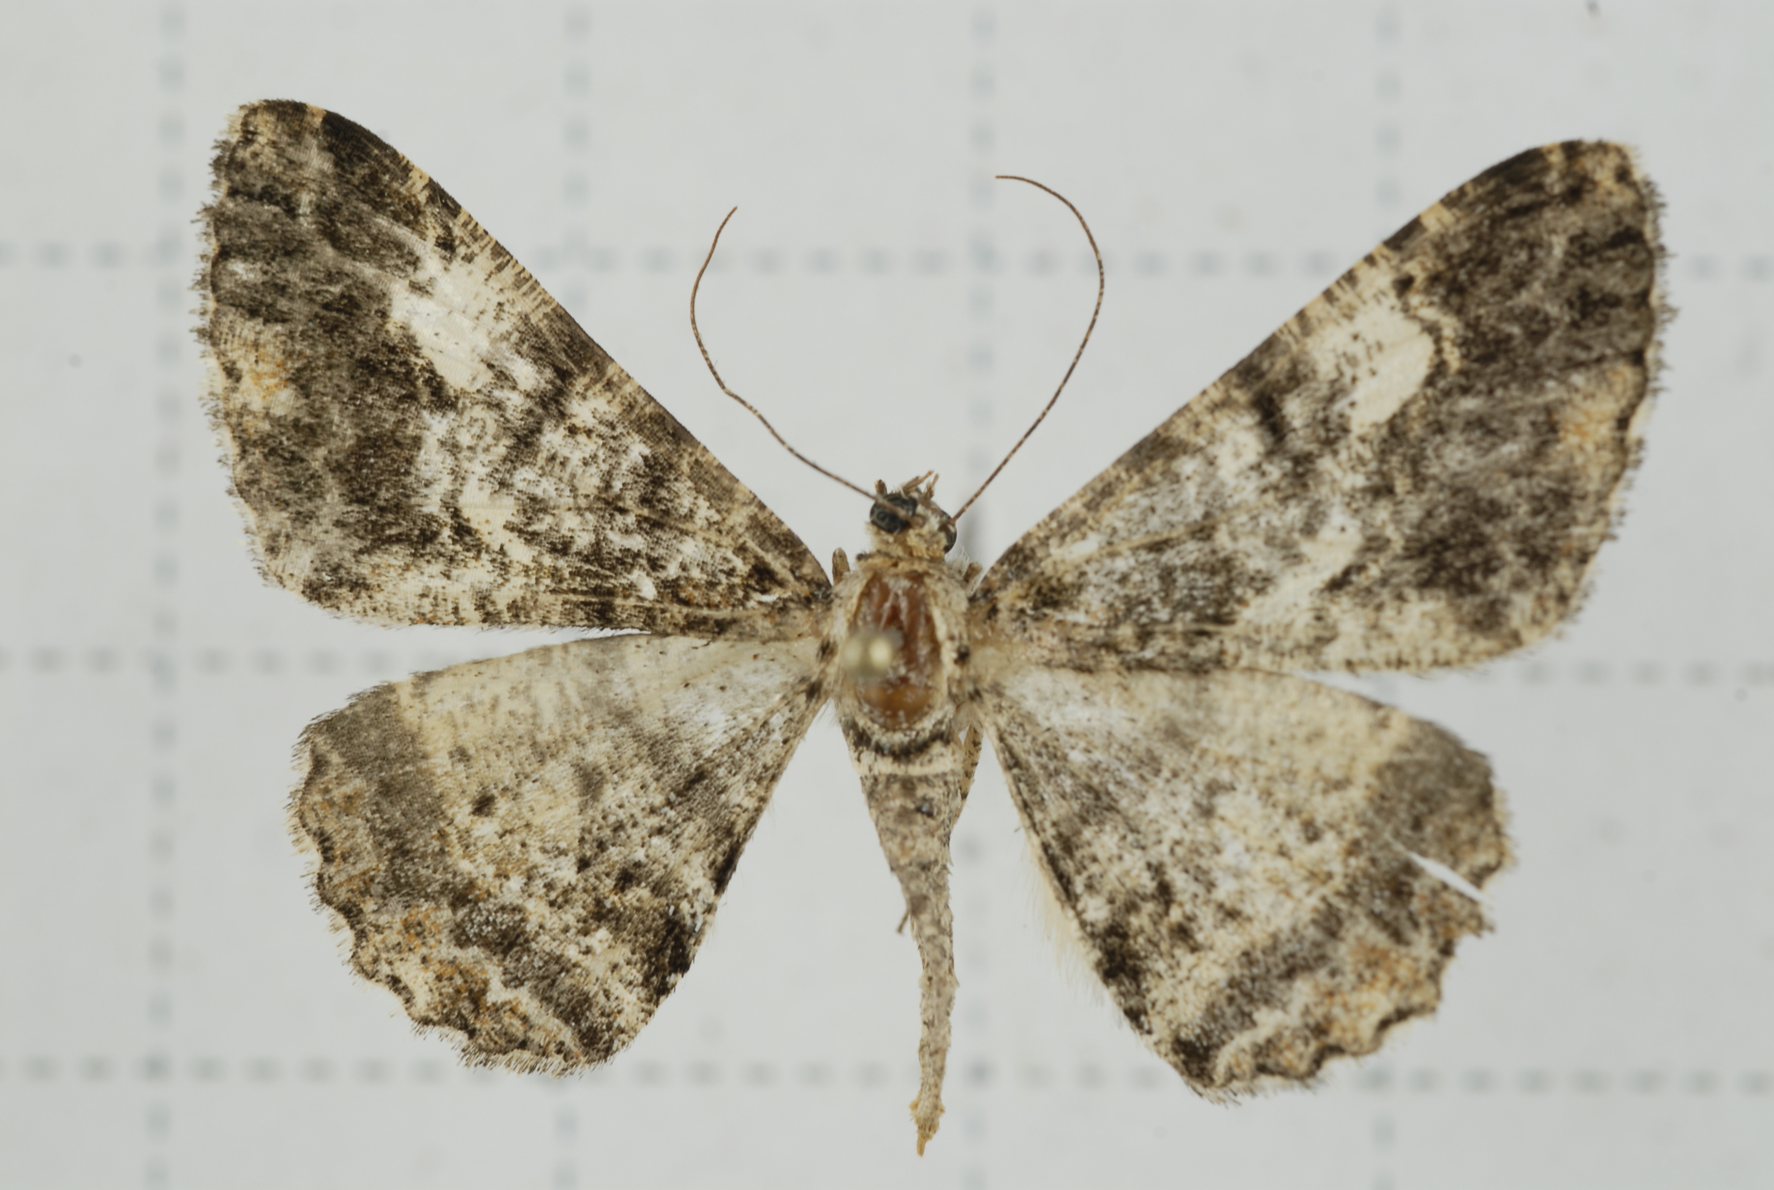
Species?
Alcis taiwanovariegata
